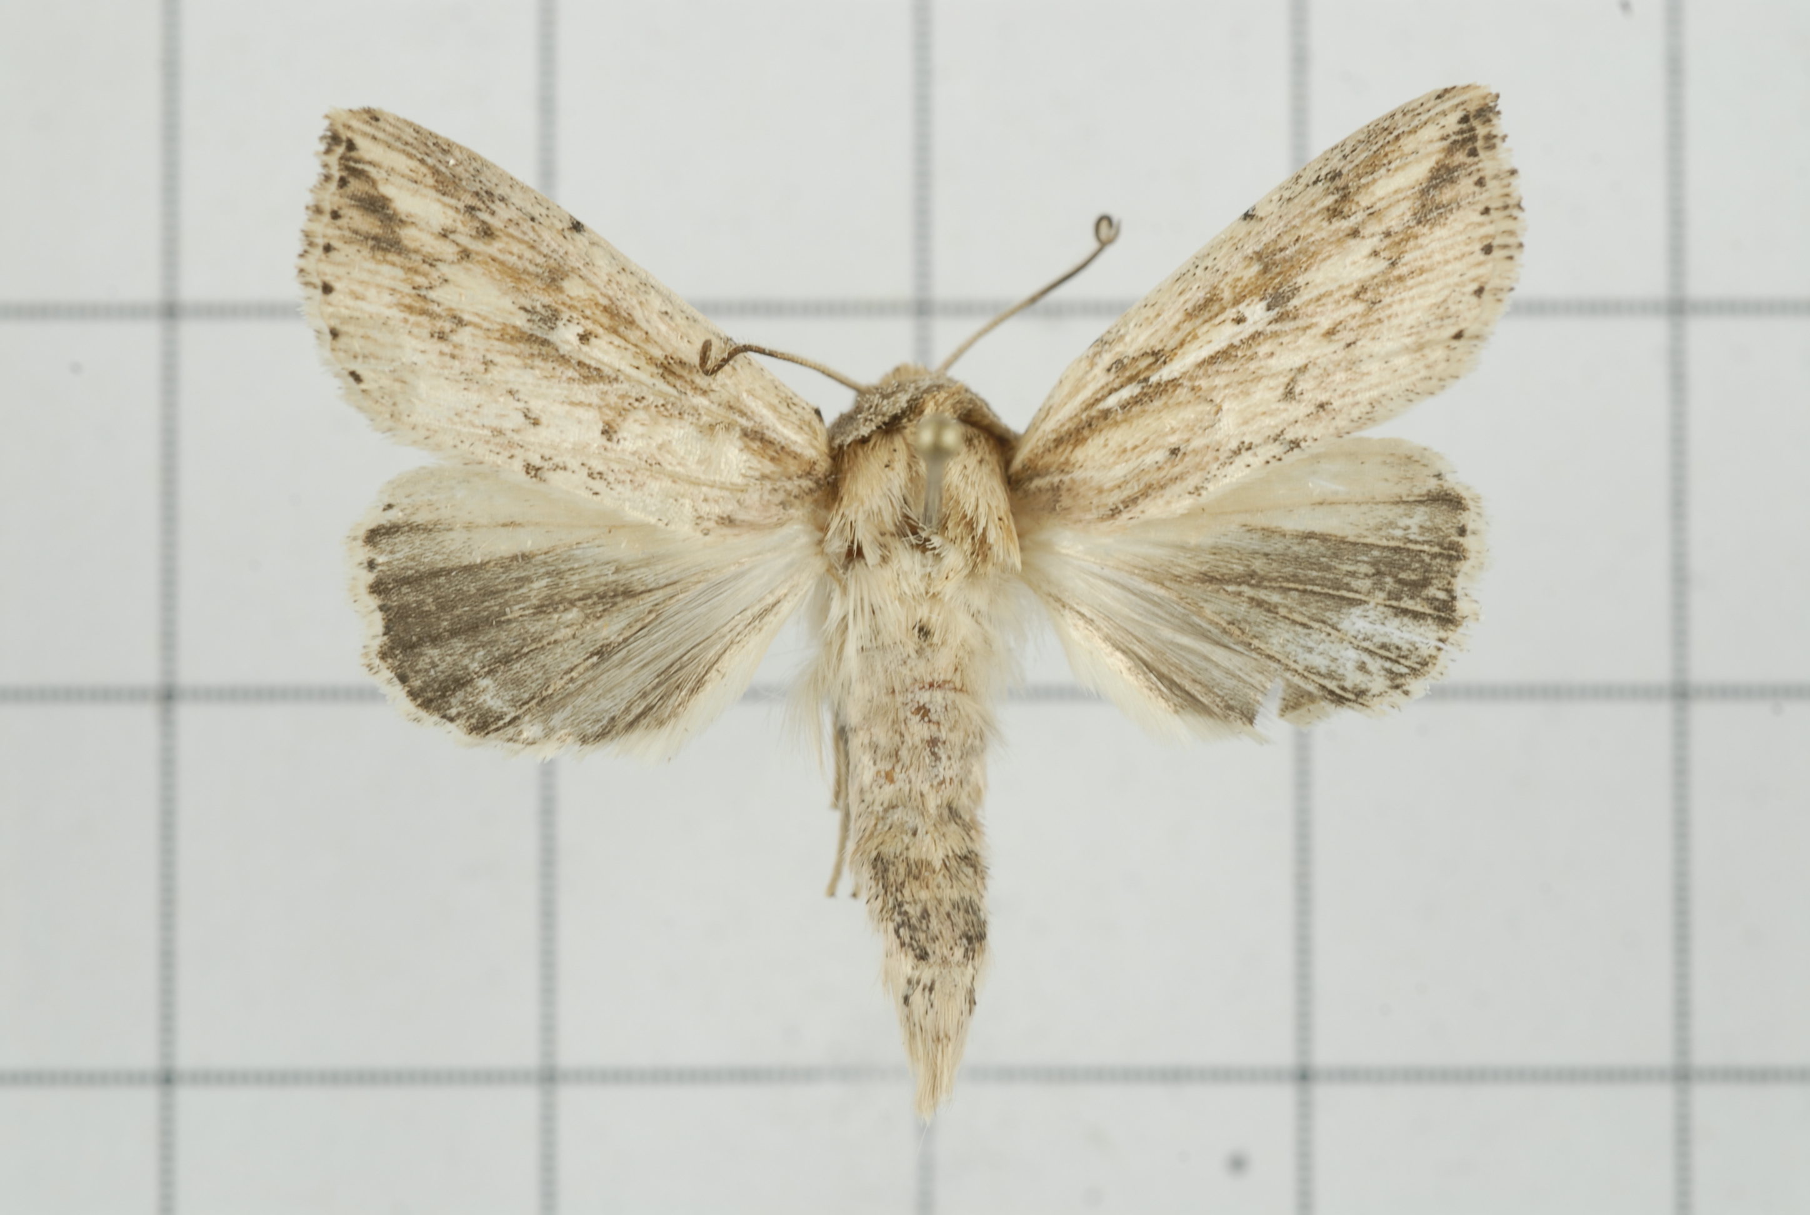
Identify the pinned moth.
Mythimna pulchra
